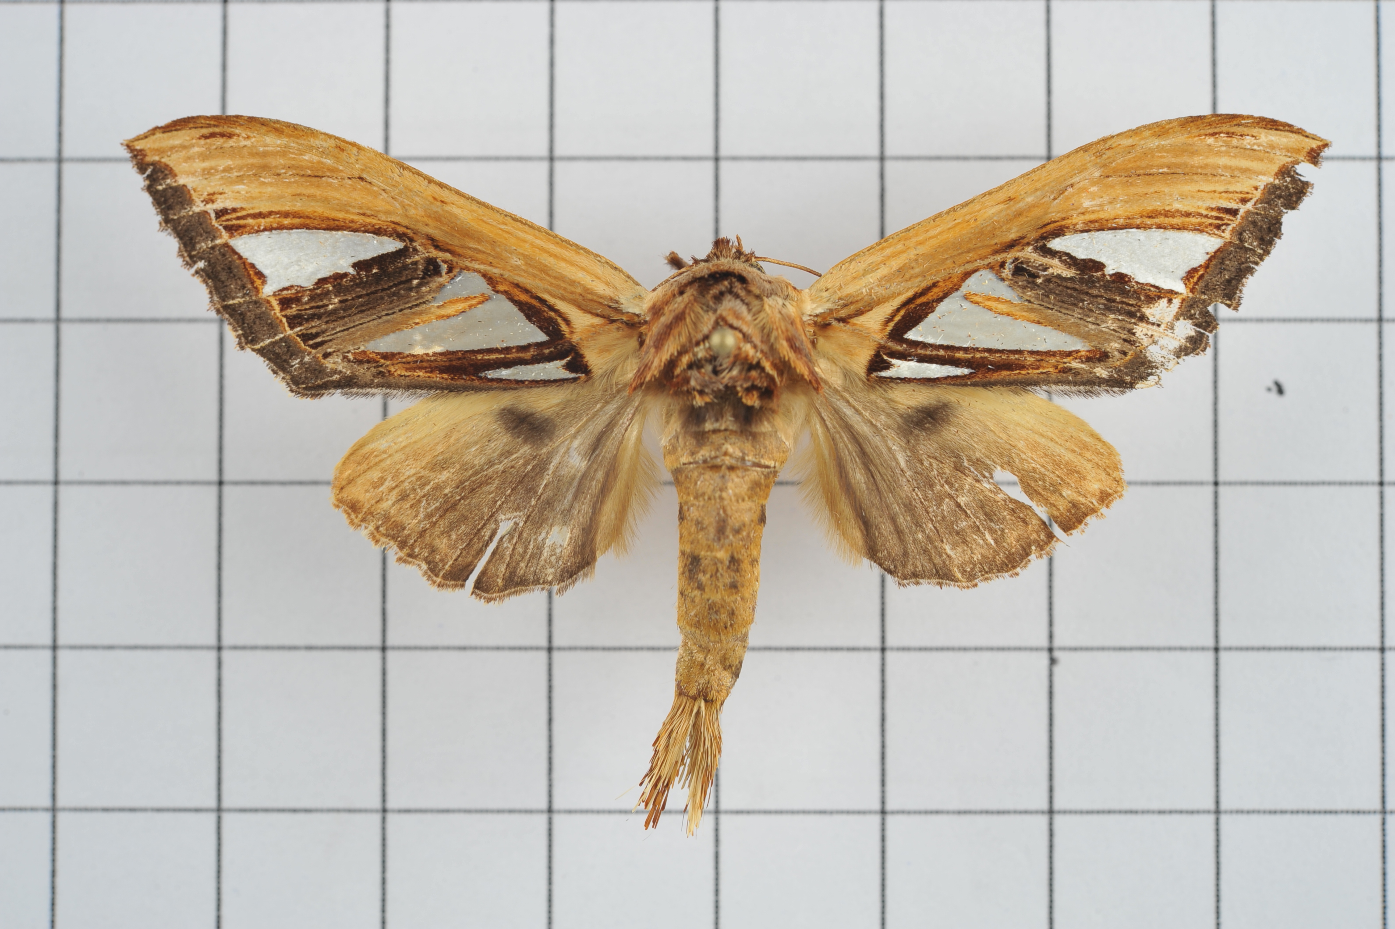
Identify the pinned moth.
Tarsolepis taiwana
